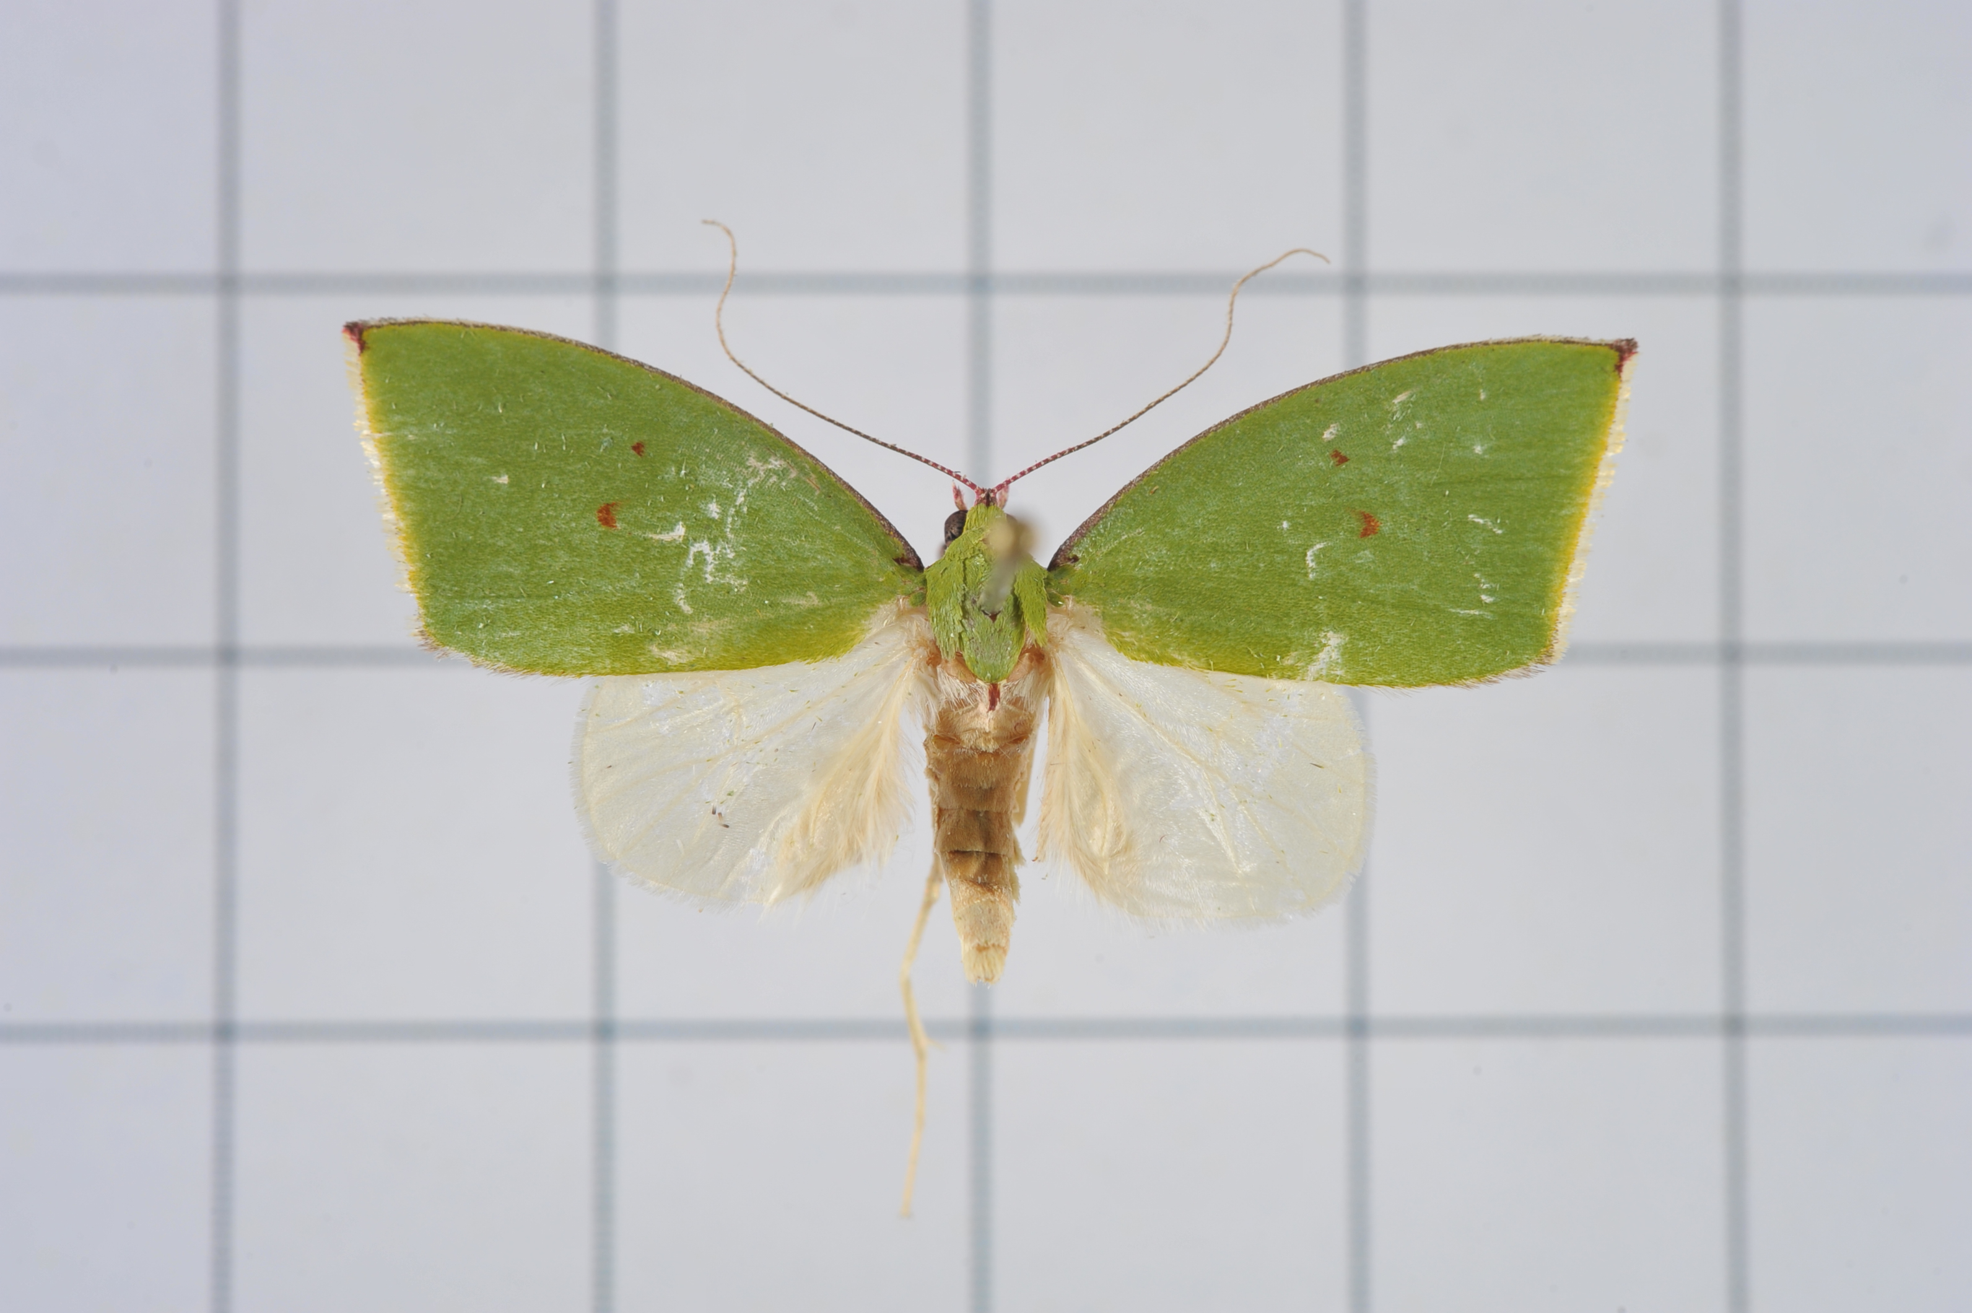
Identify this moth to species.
Tyana falcata
